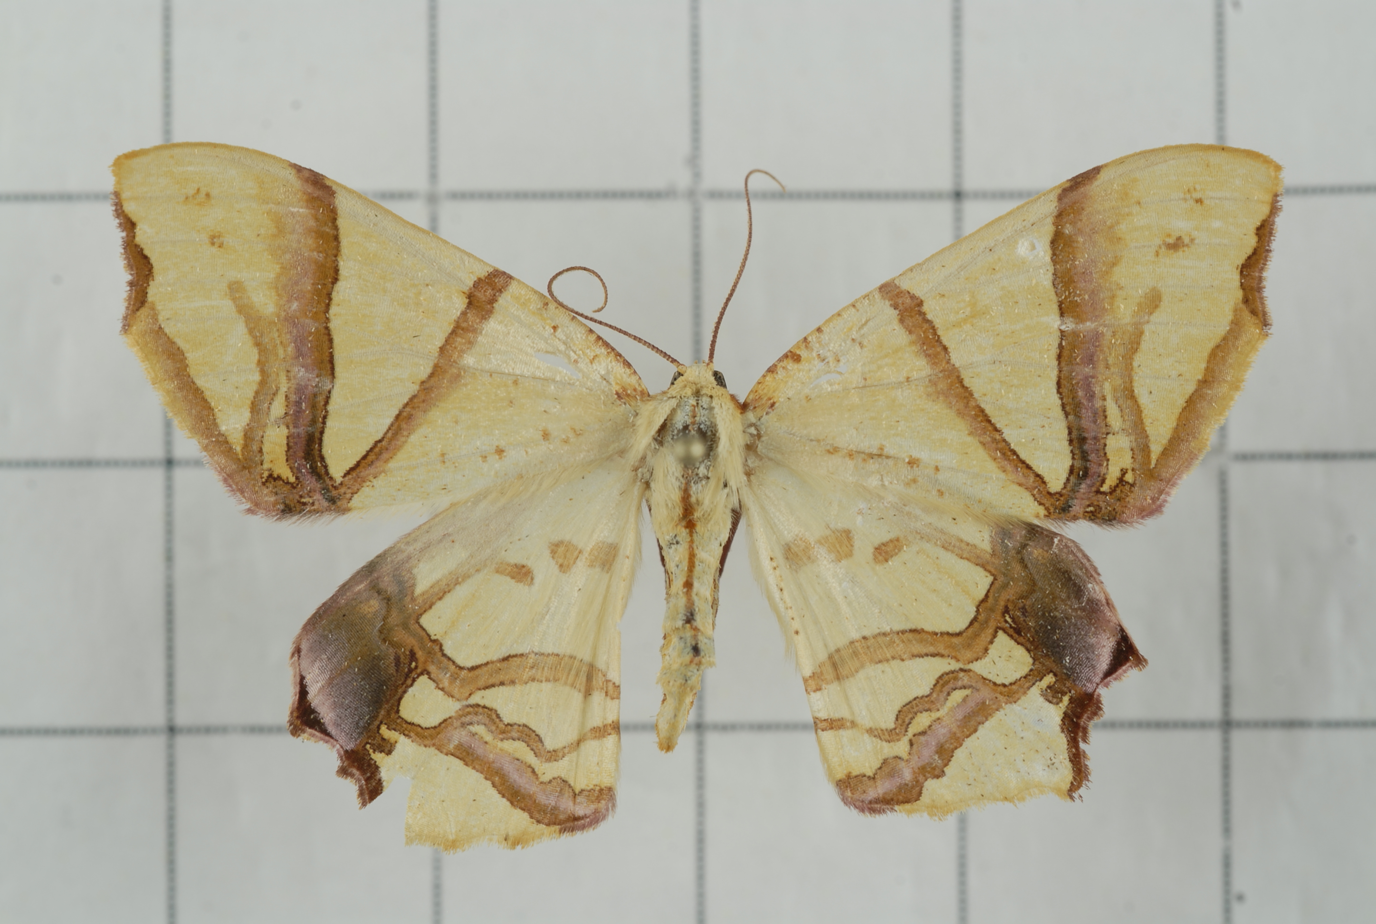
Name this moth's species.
Trotocraspeda divaricata
